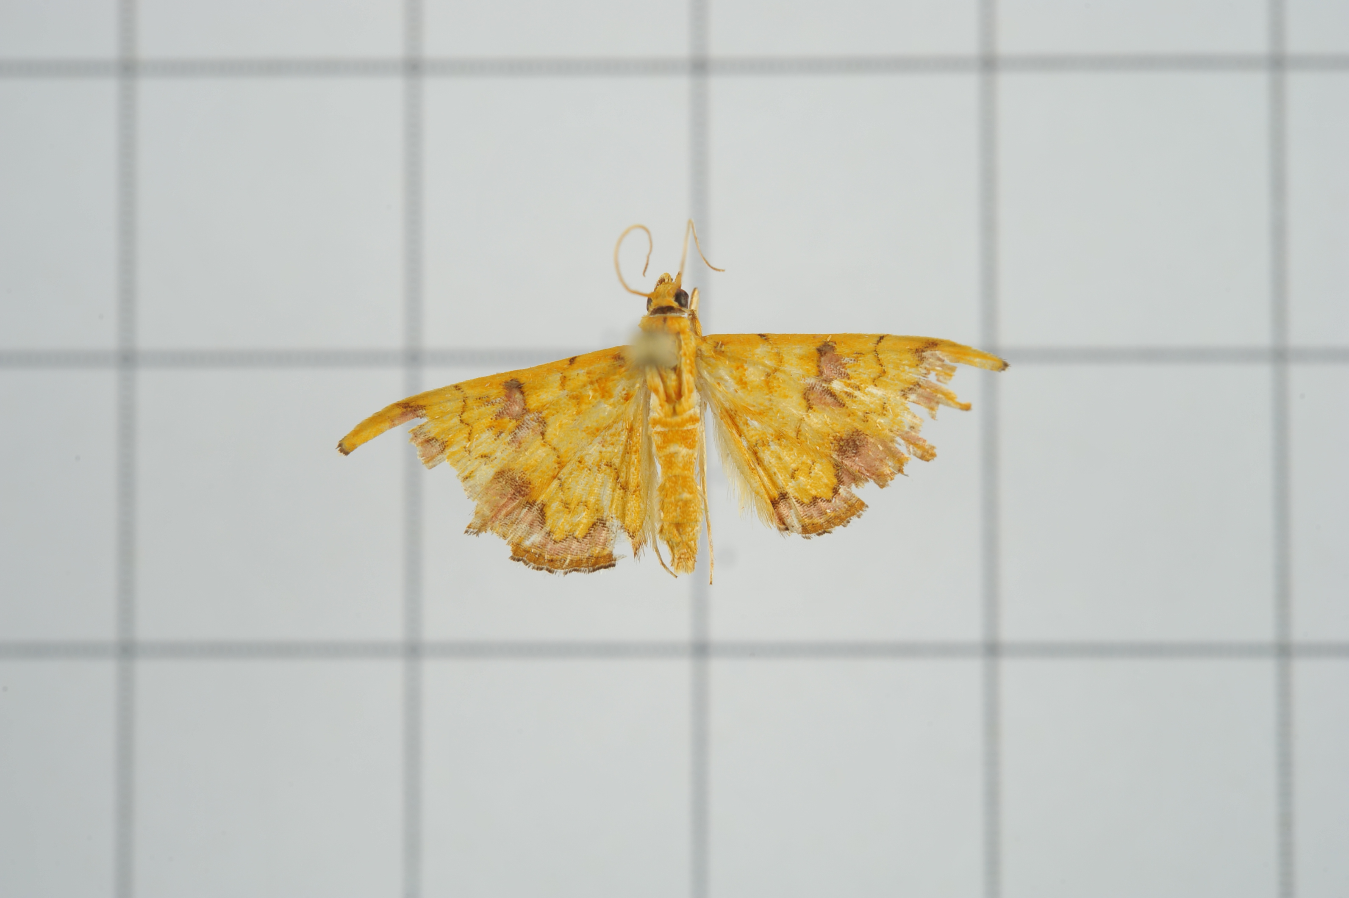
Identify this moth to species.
Isocentris filalis
